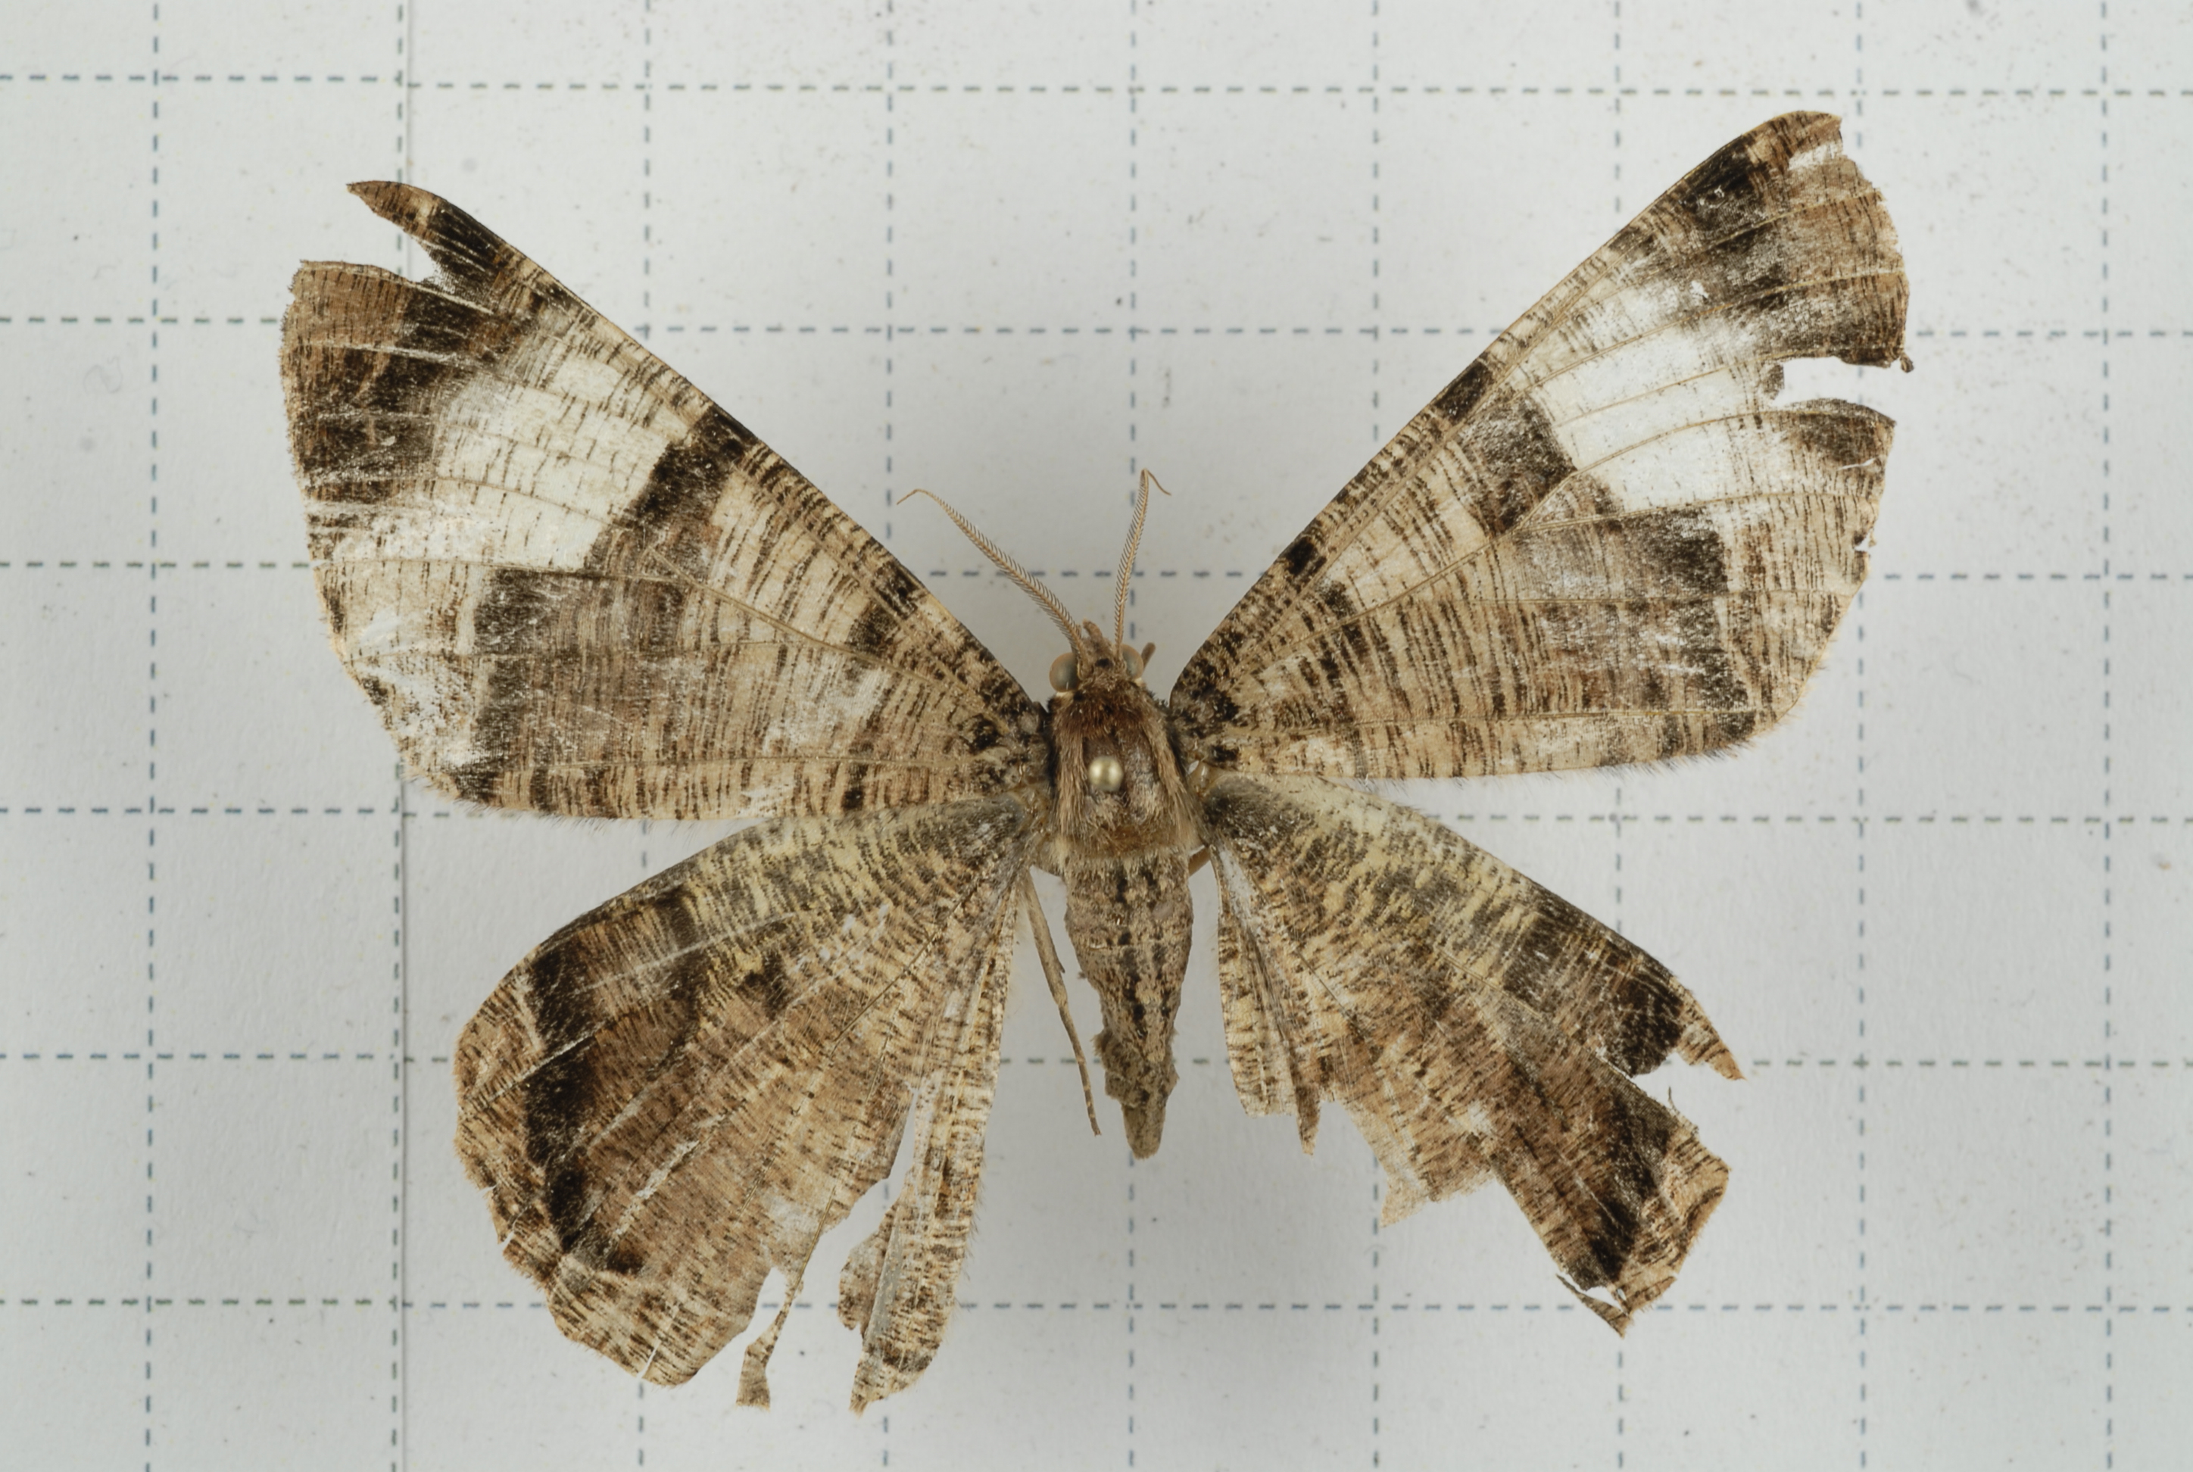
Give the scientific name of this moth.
Xandrames latiferaria curvistriga
